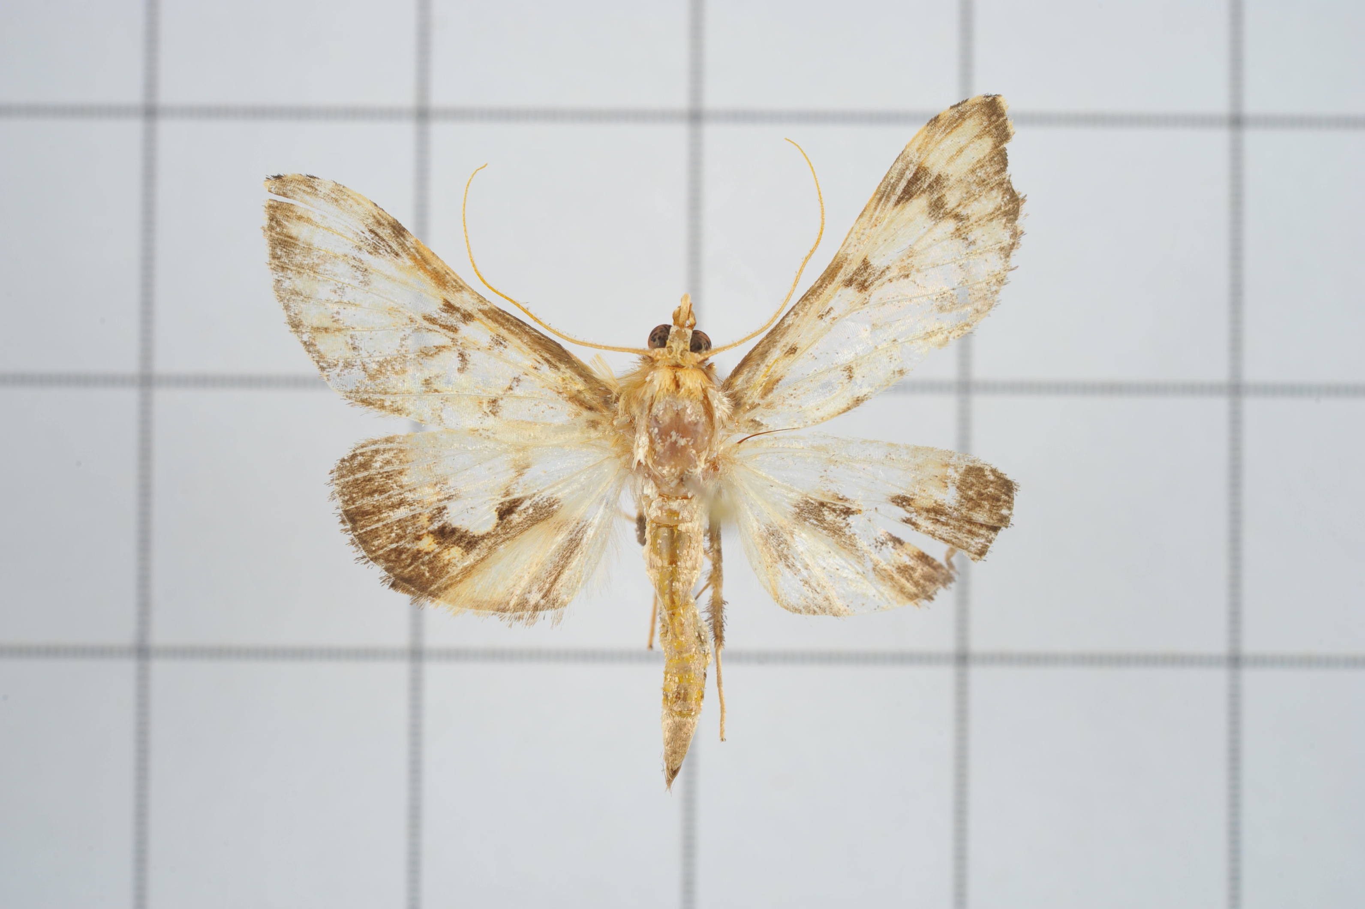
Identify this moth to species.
Neoanalthes nebulalis
